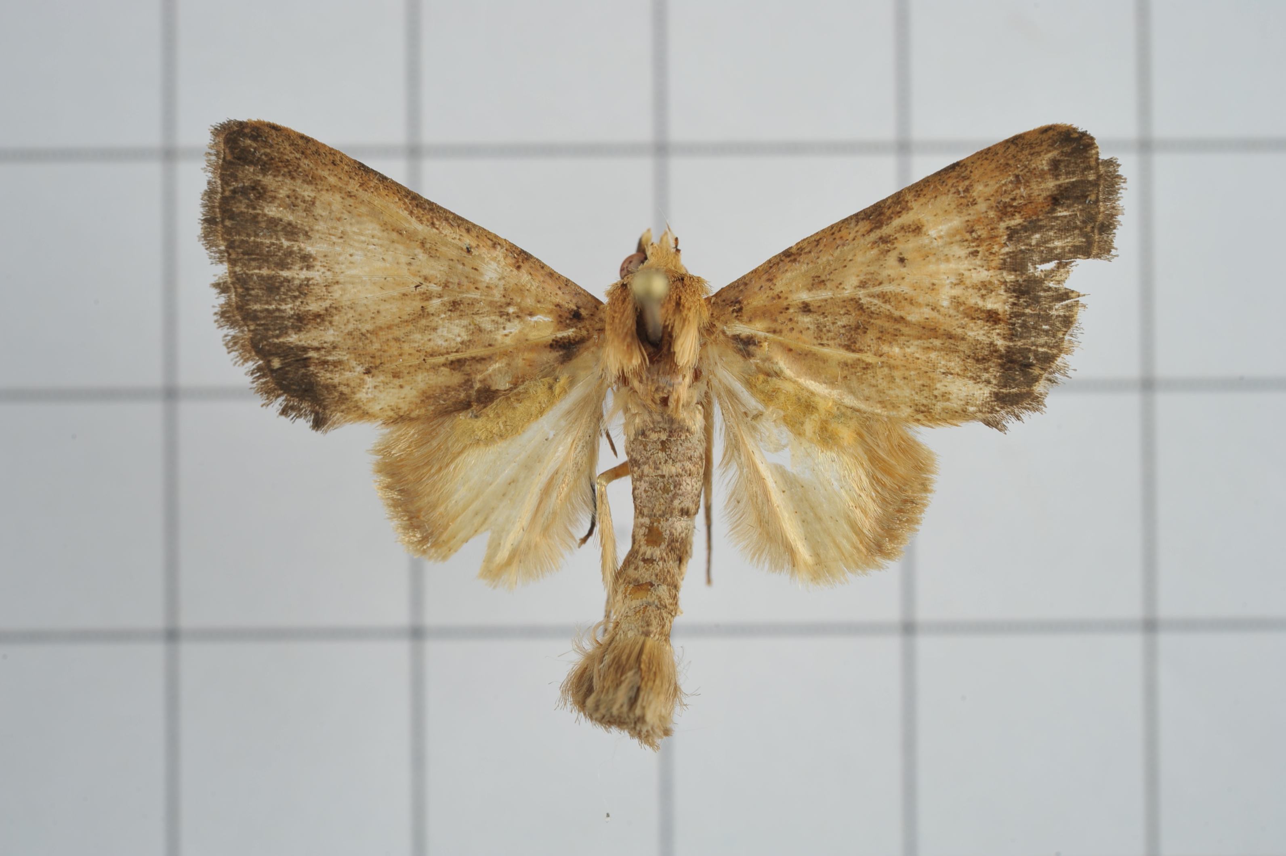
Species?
Bocula diffisa
